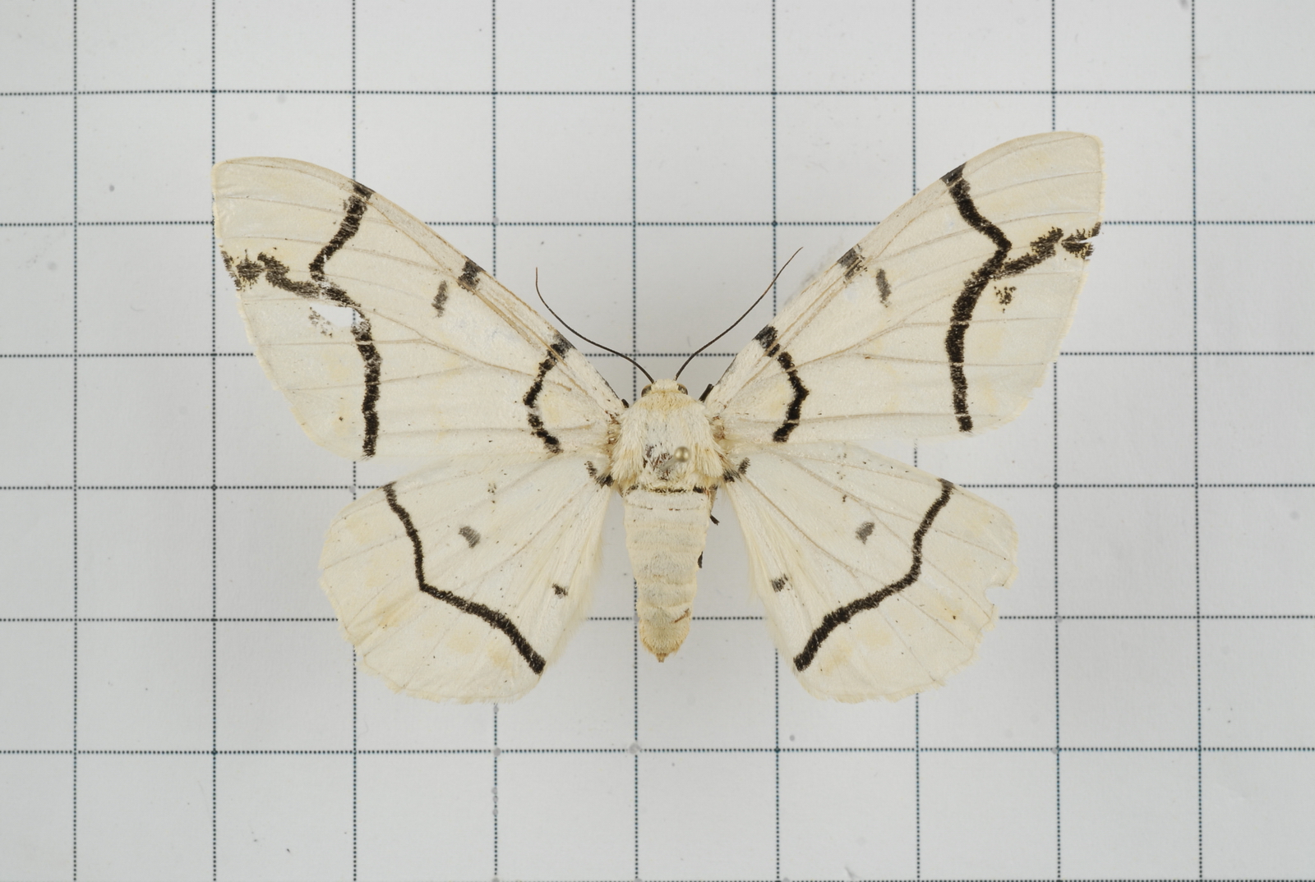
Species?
Biston perclara
